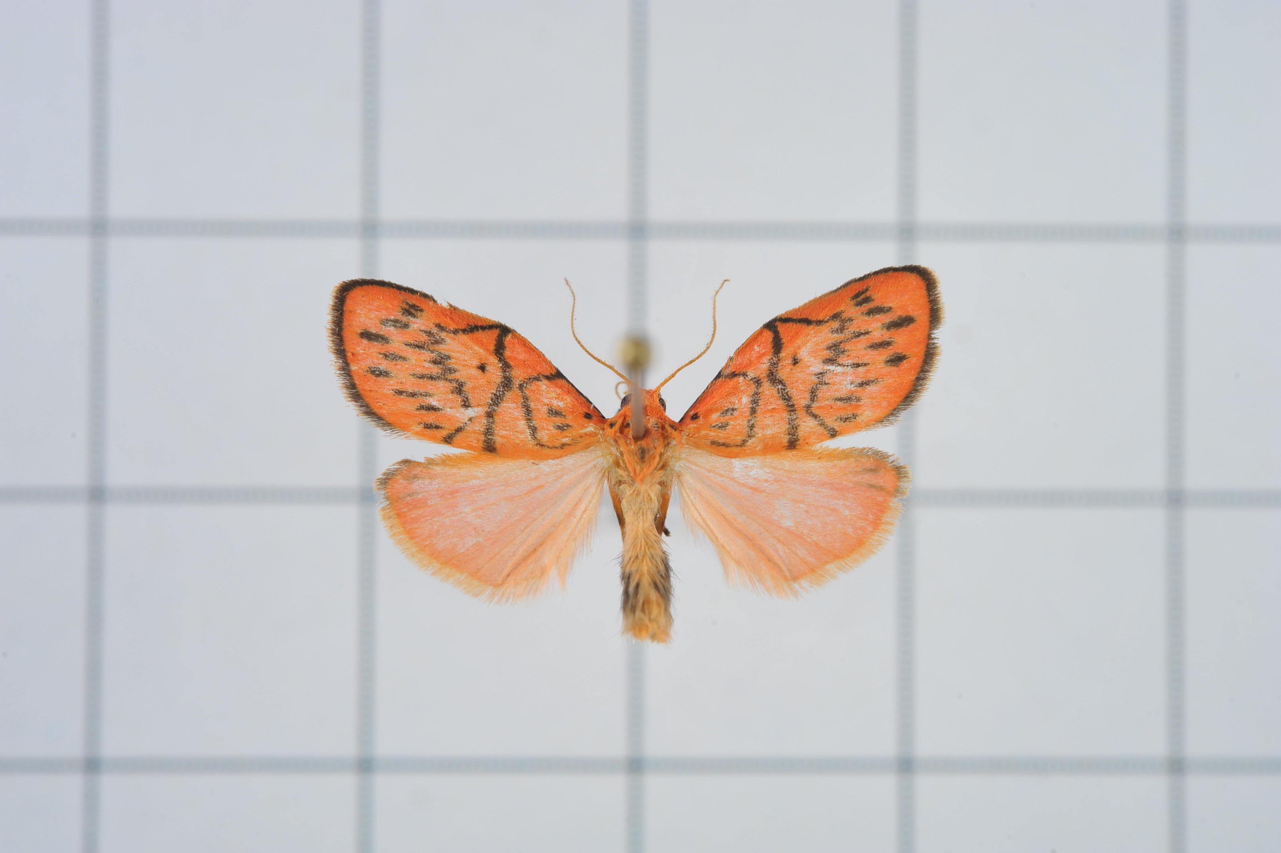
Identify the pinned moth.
Aberrasine lichenshihi
